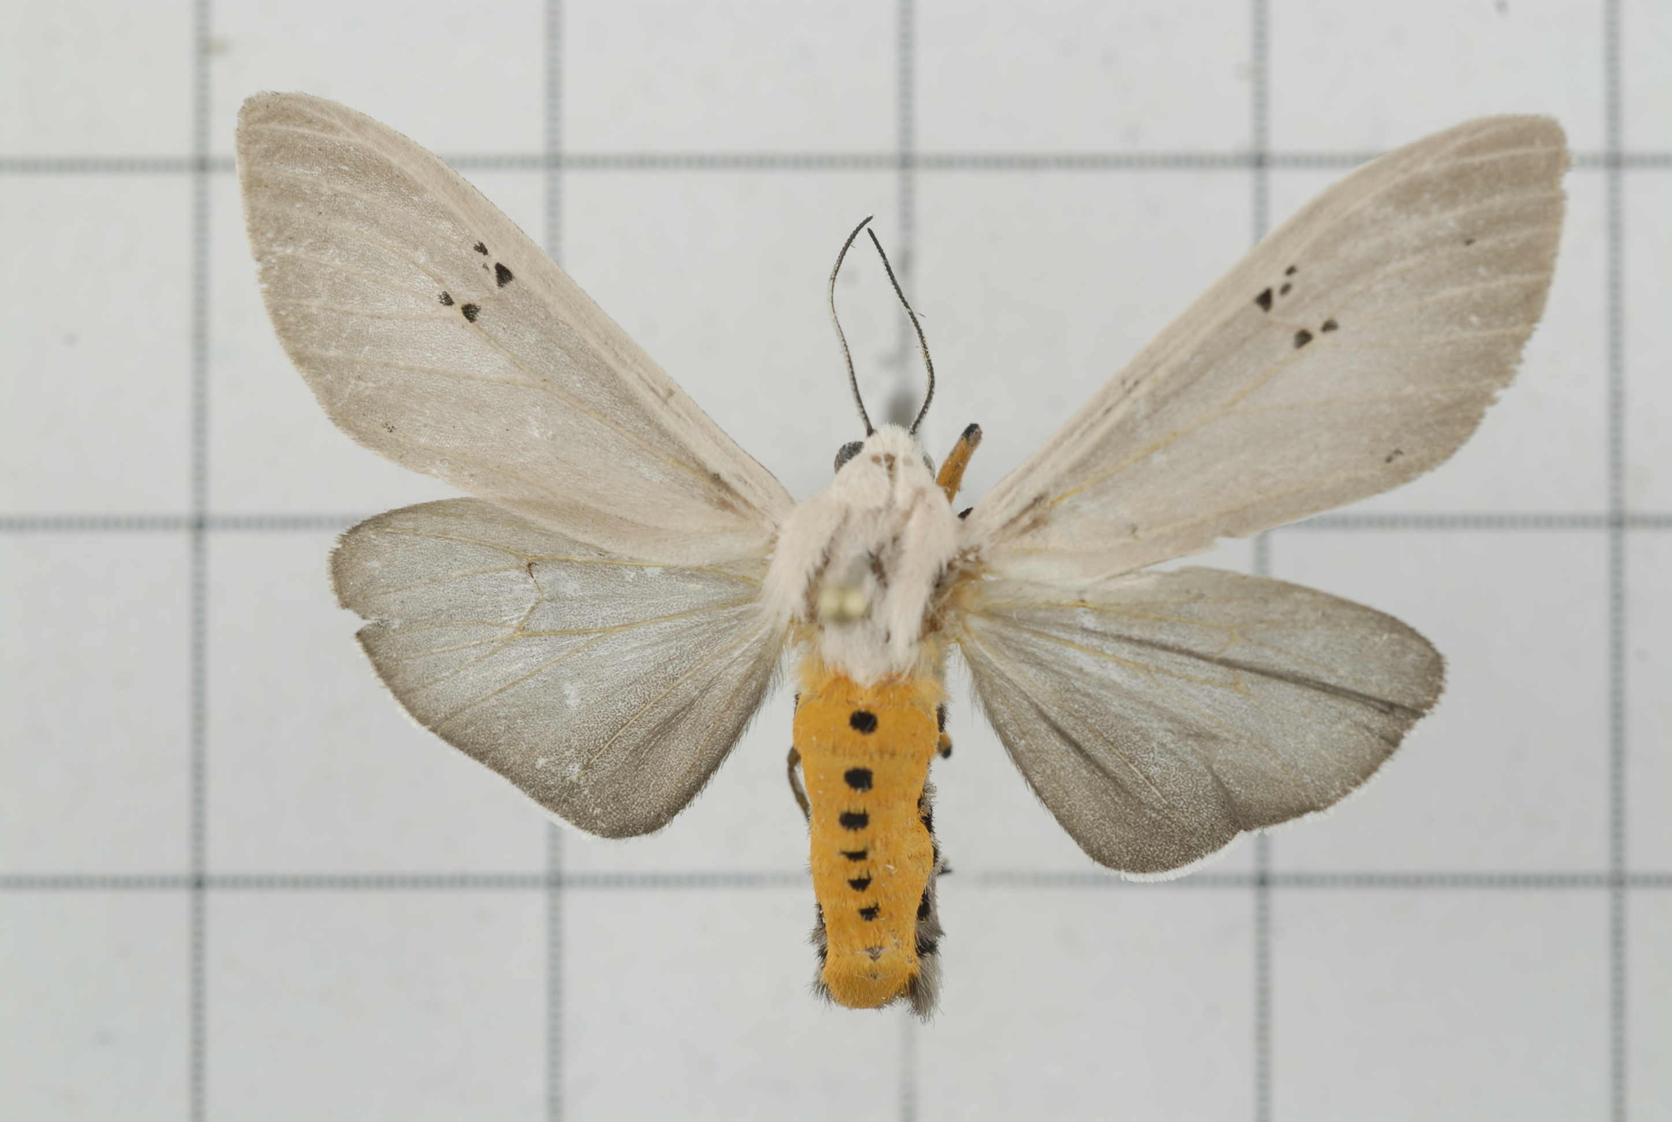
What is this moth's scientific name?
Creatonotos transiens koni
